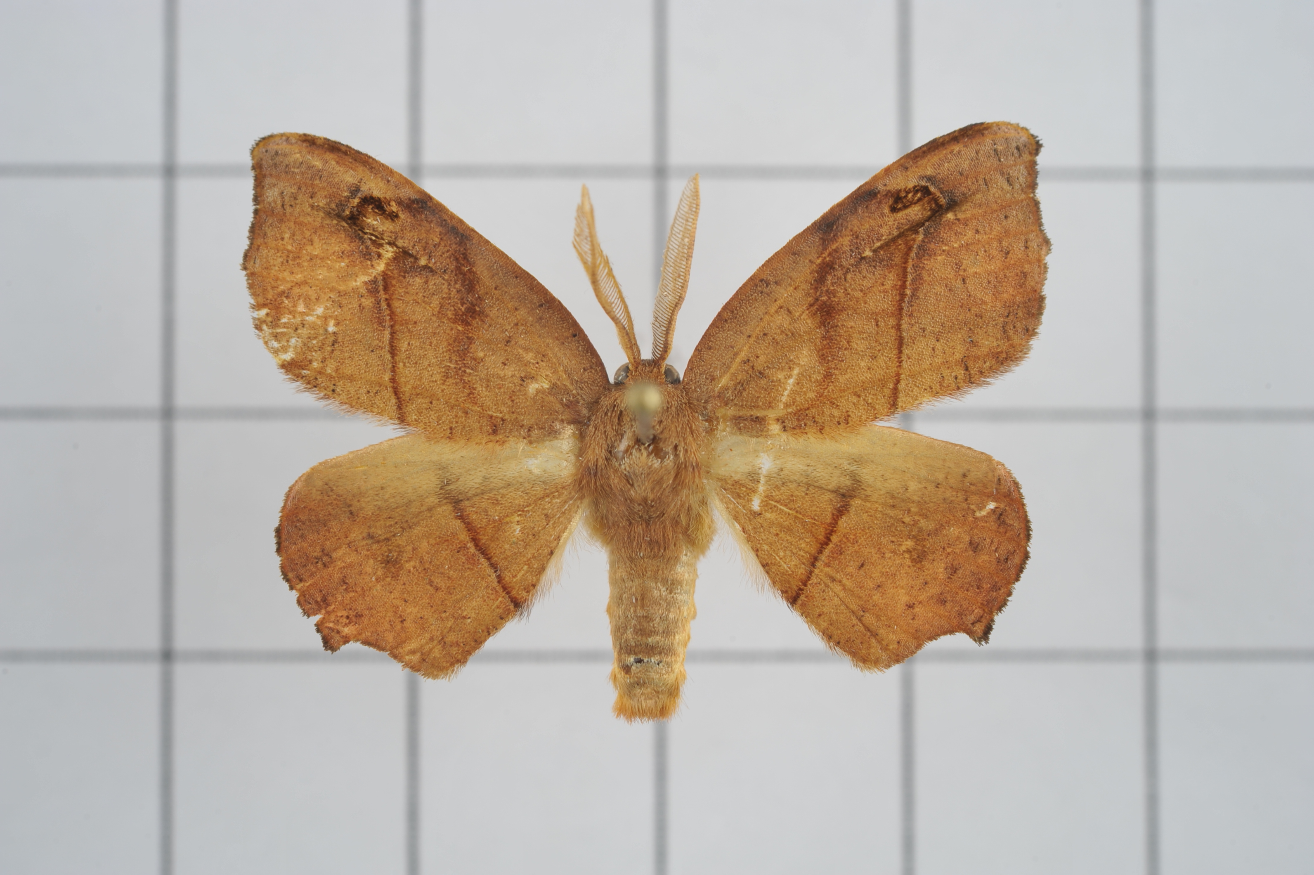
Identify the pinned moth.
Neoreta purpureofascia
